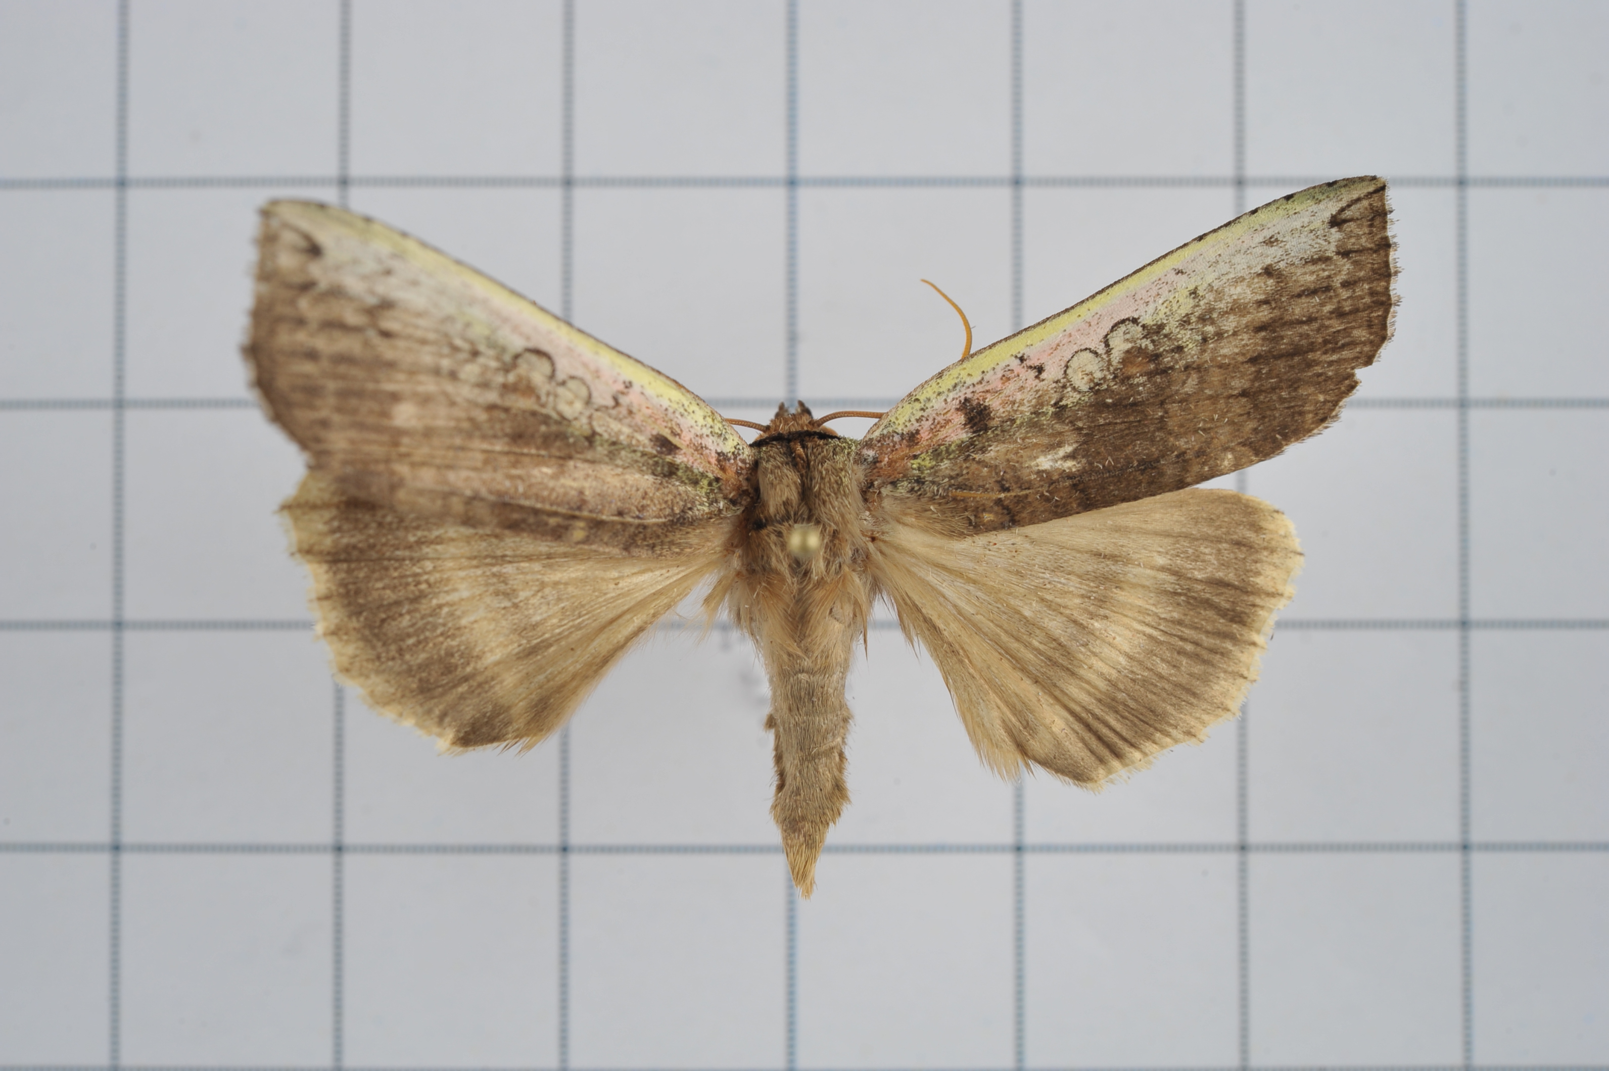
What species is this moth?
Tethea oberthueri taiwana
